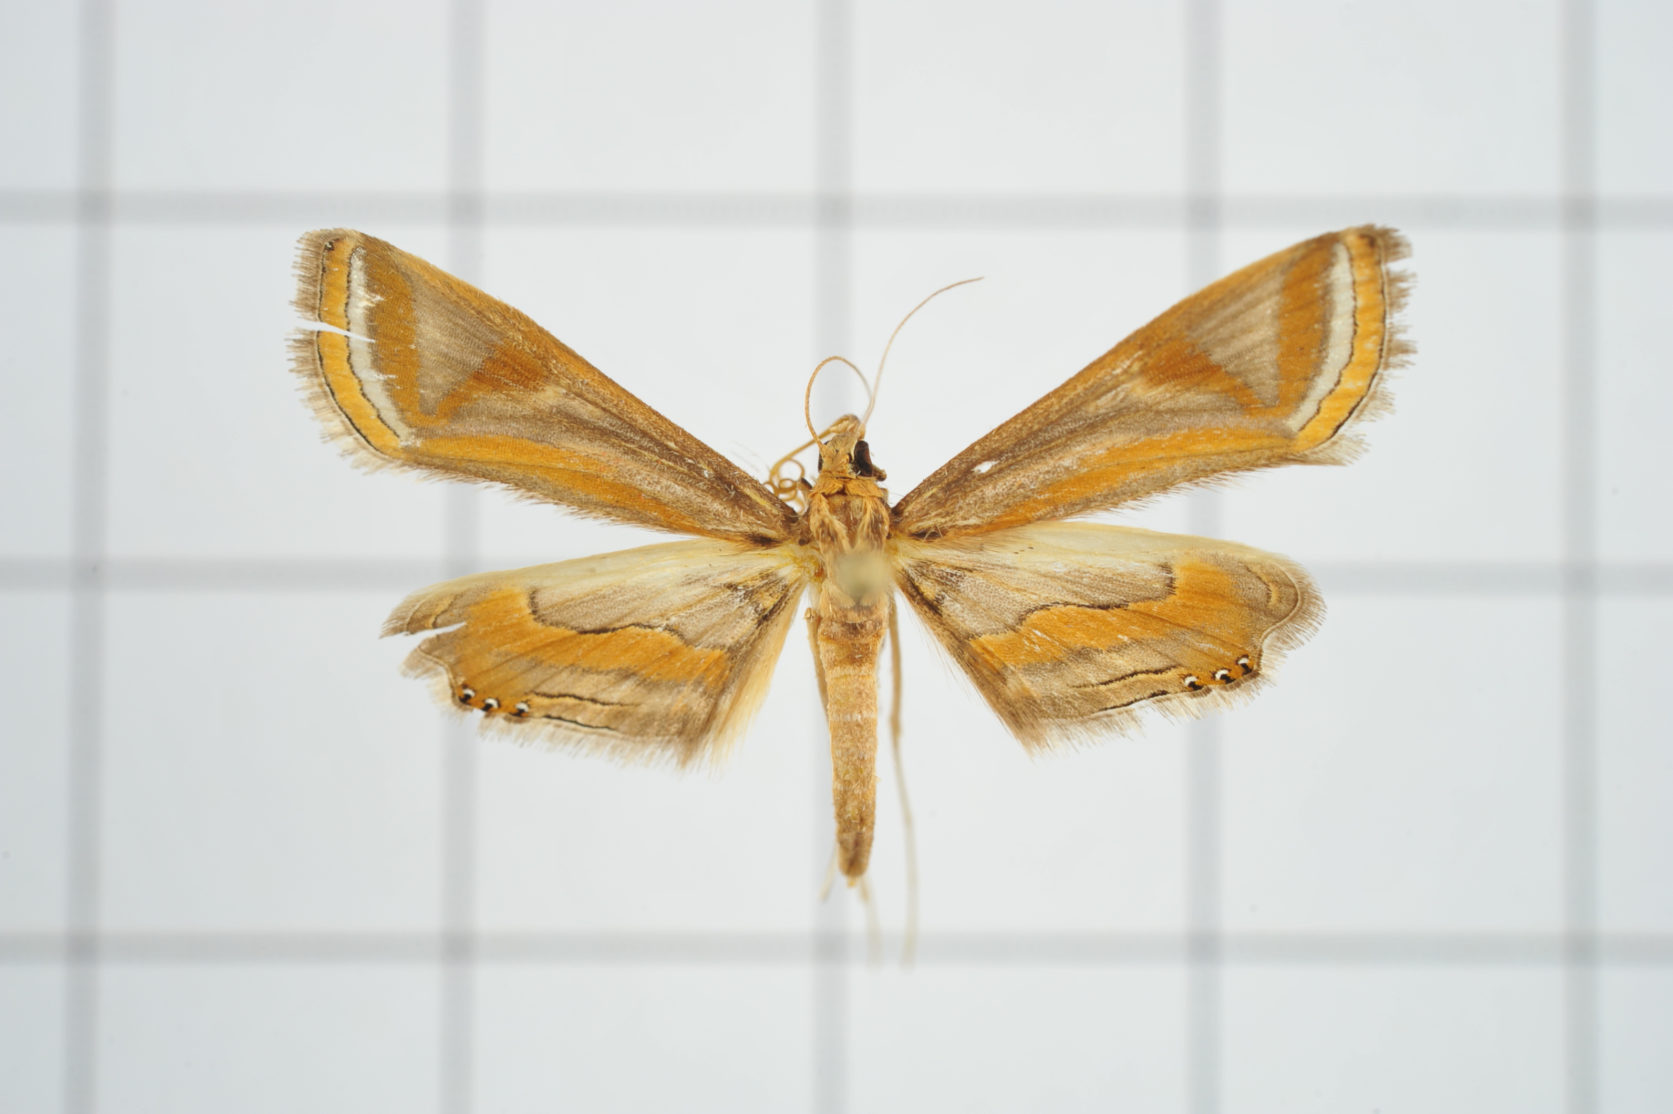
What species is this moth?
Eoophyla gibbosalis
